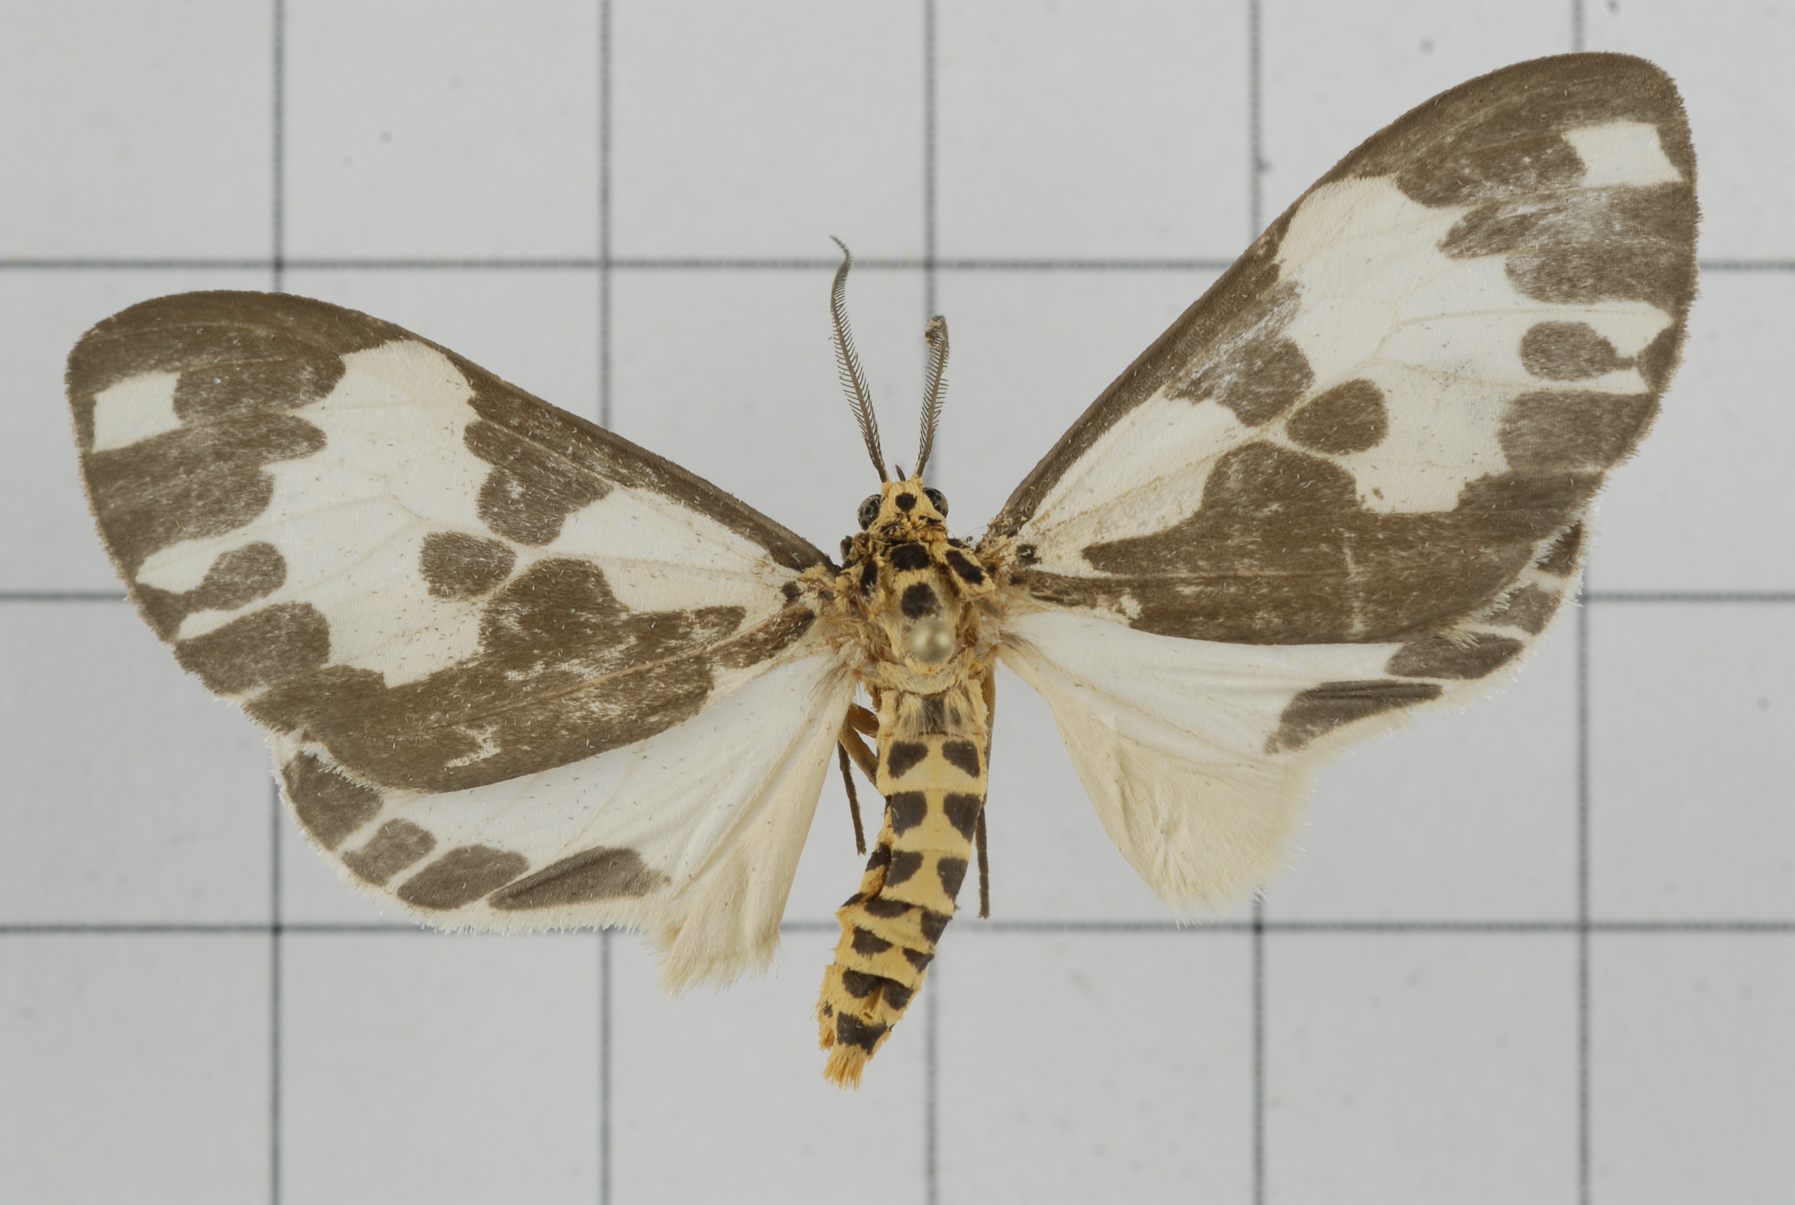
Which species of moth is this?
Nyctemera carissima formosana
